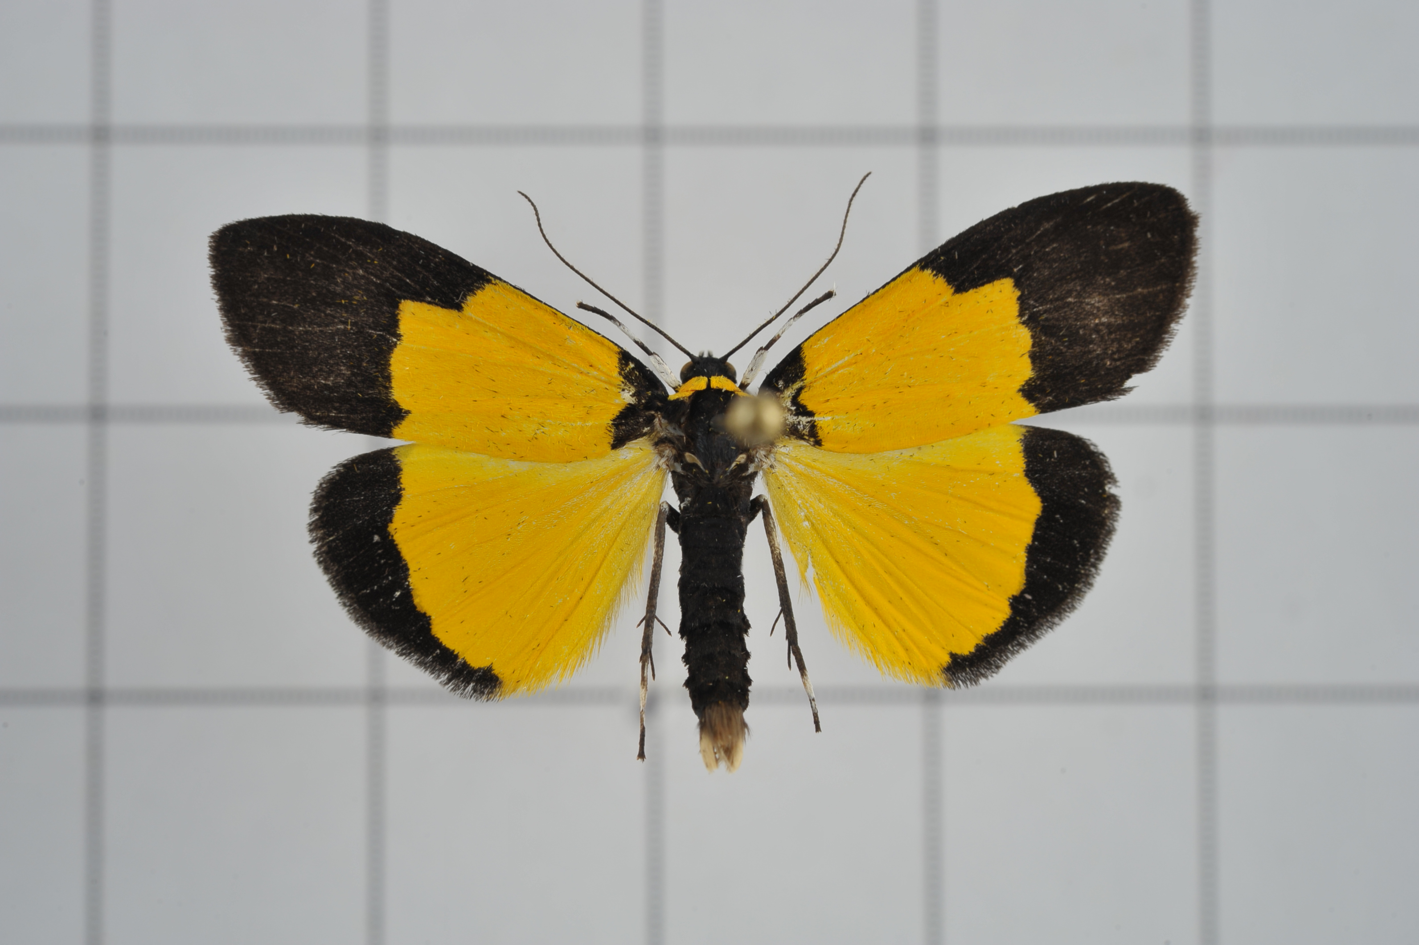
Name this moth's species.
Scaptesyle bicolor integra
